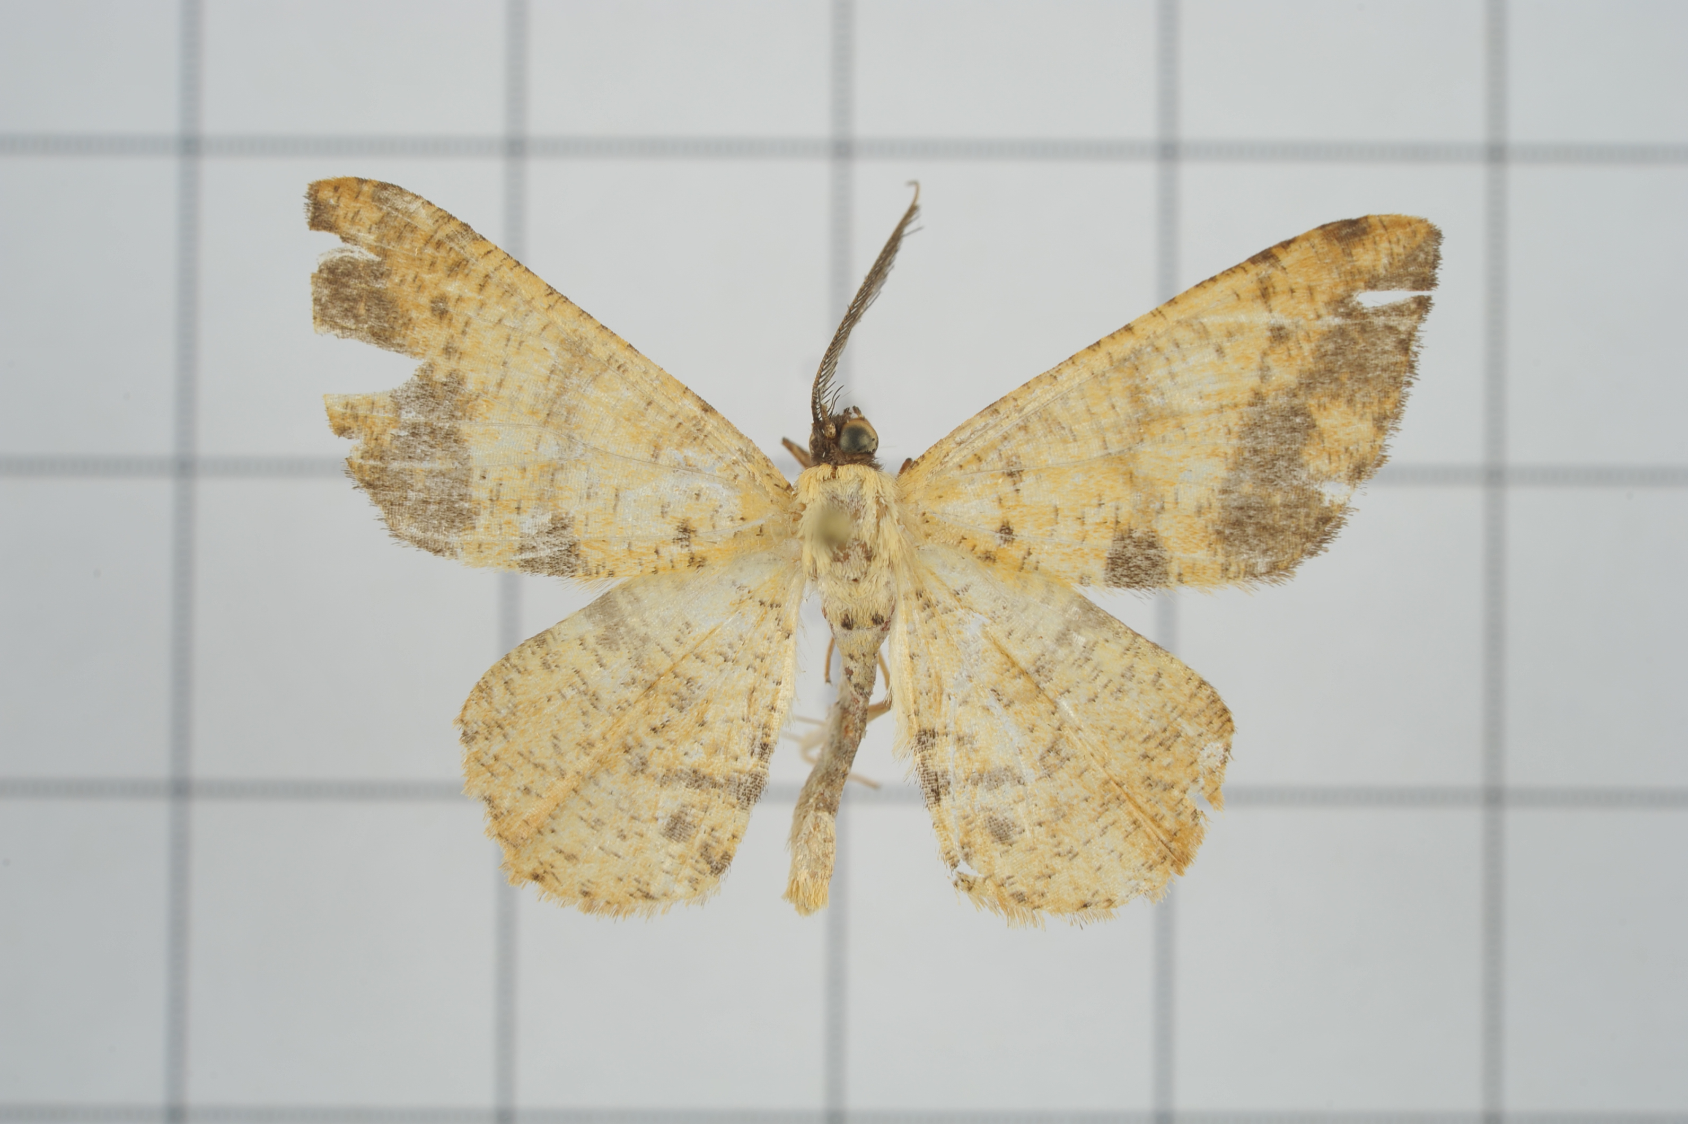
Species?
Lophobates inchoata
